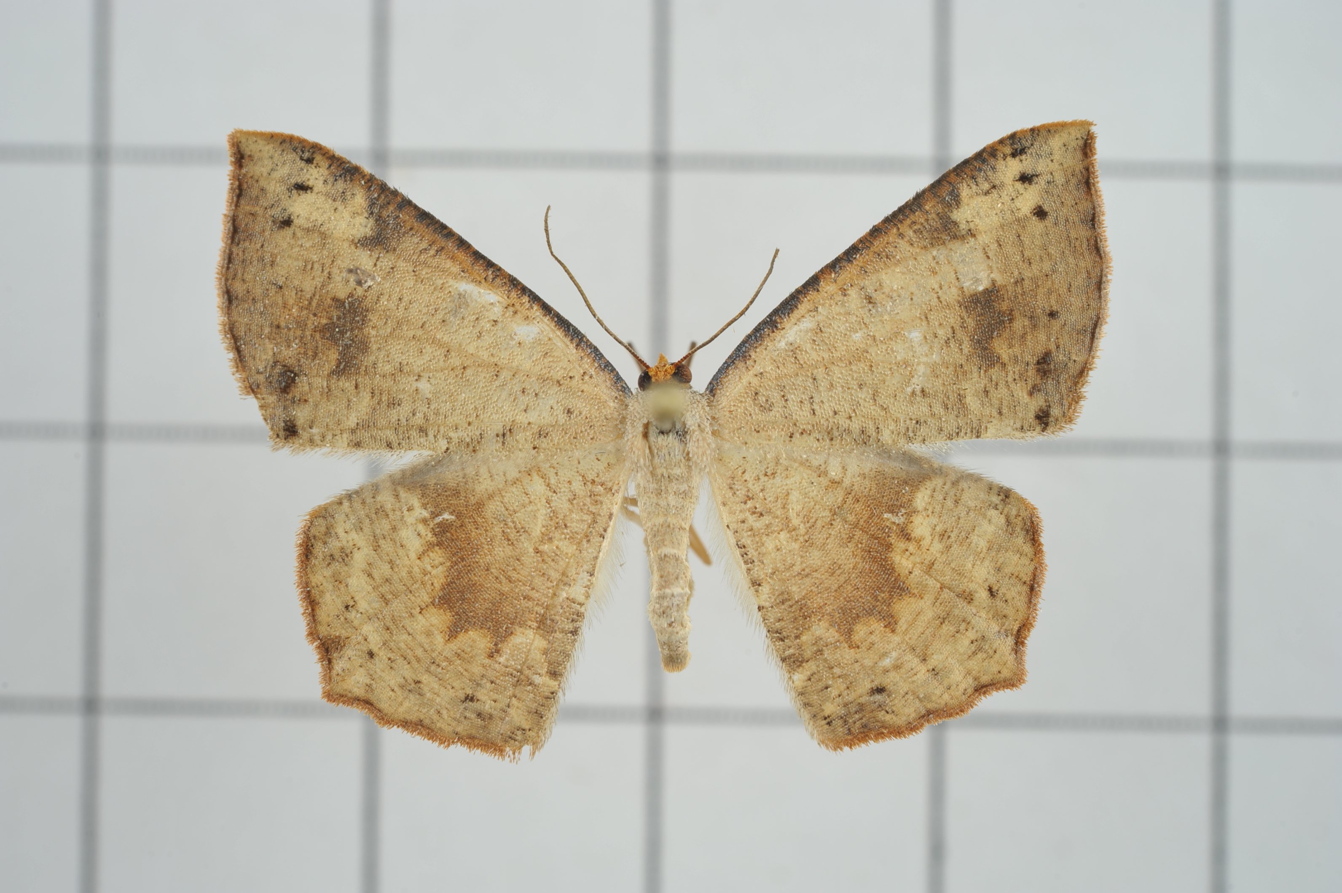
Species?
Peratostega deletaria deletaria
